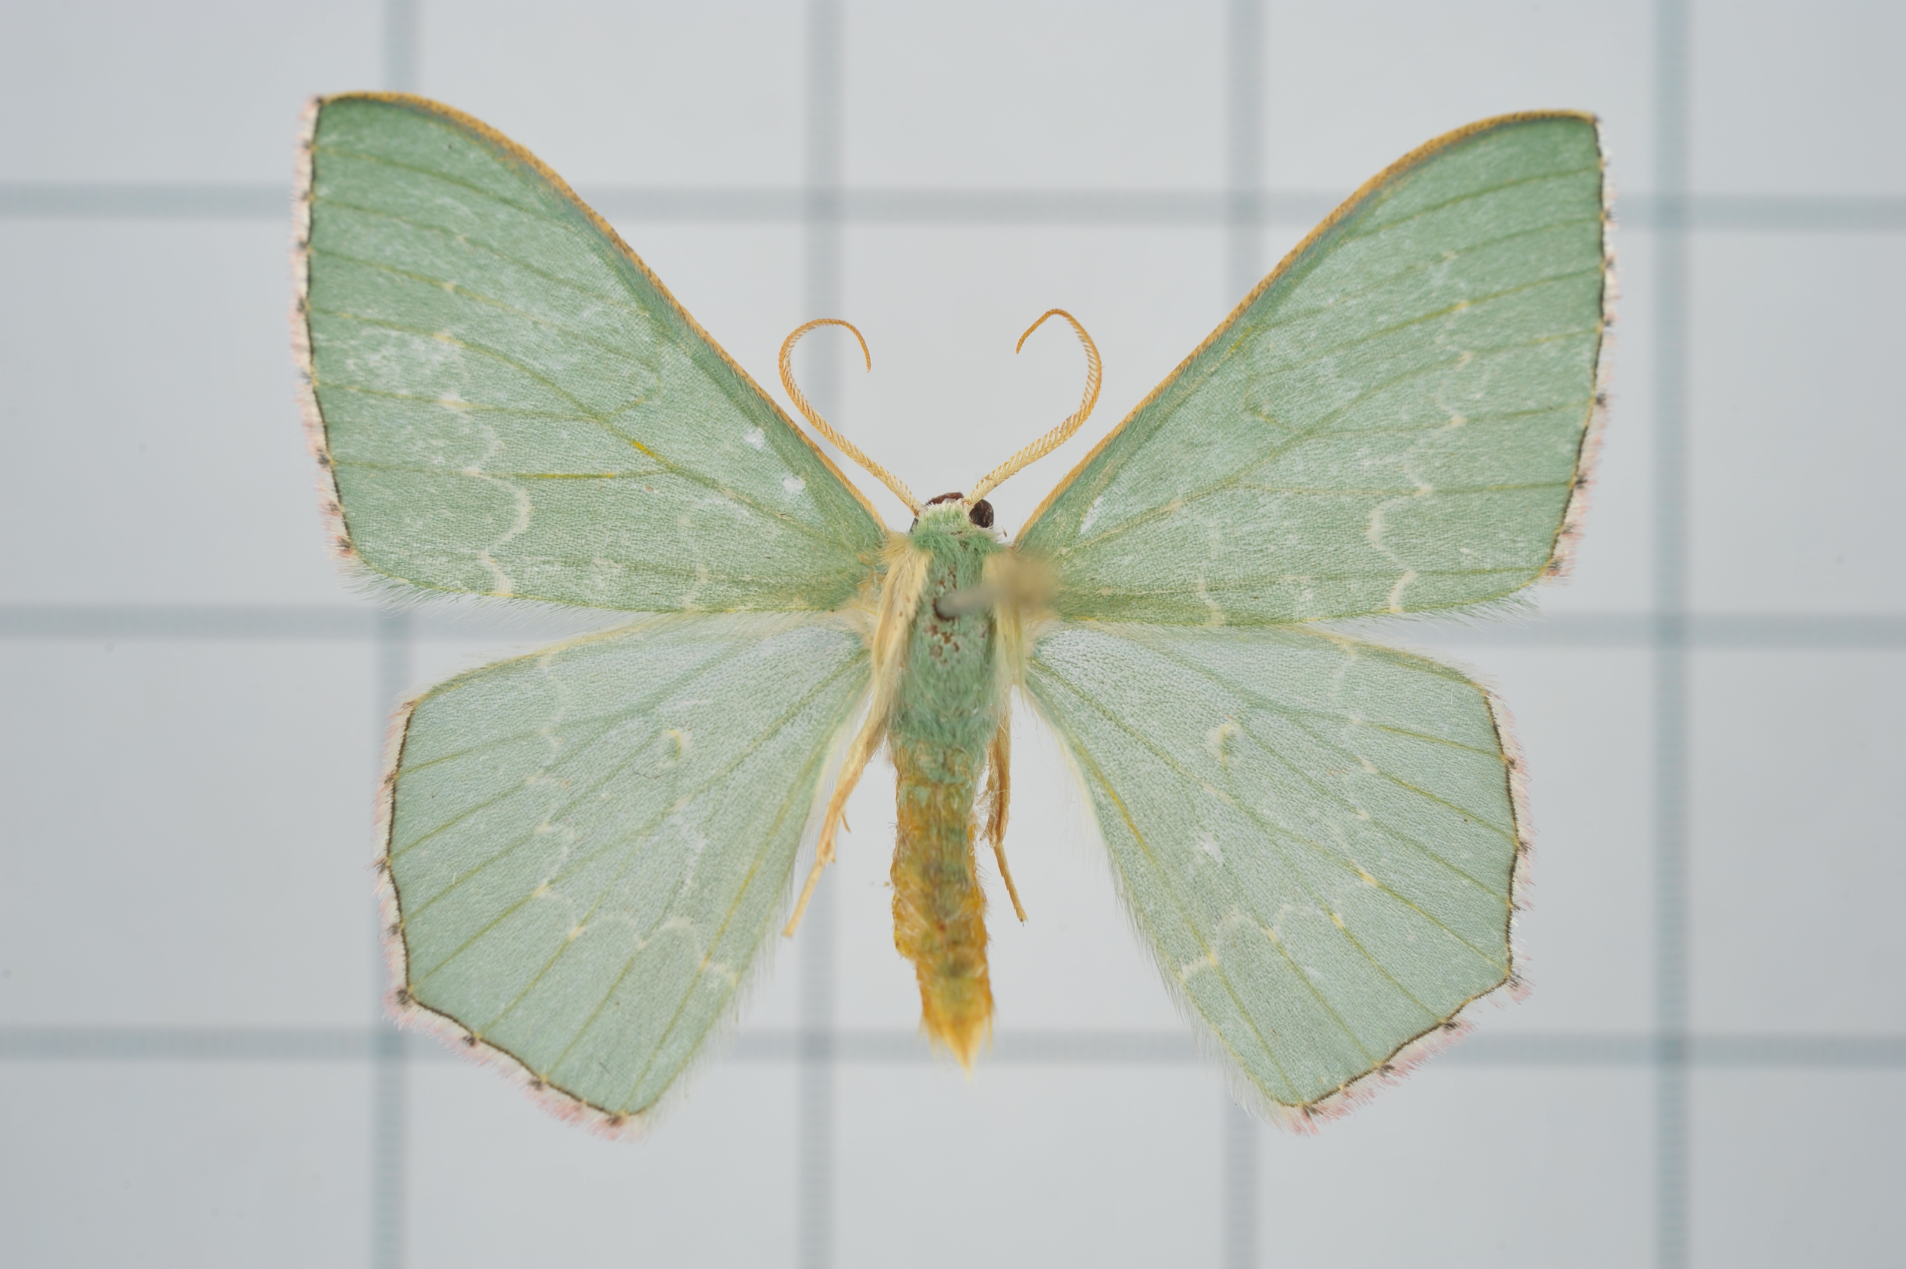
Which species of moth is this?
Hemistola orbiculosa
